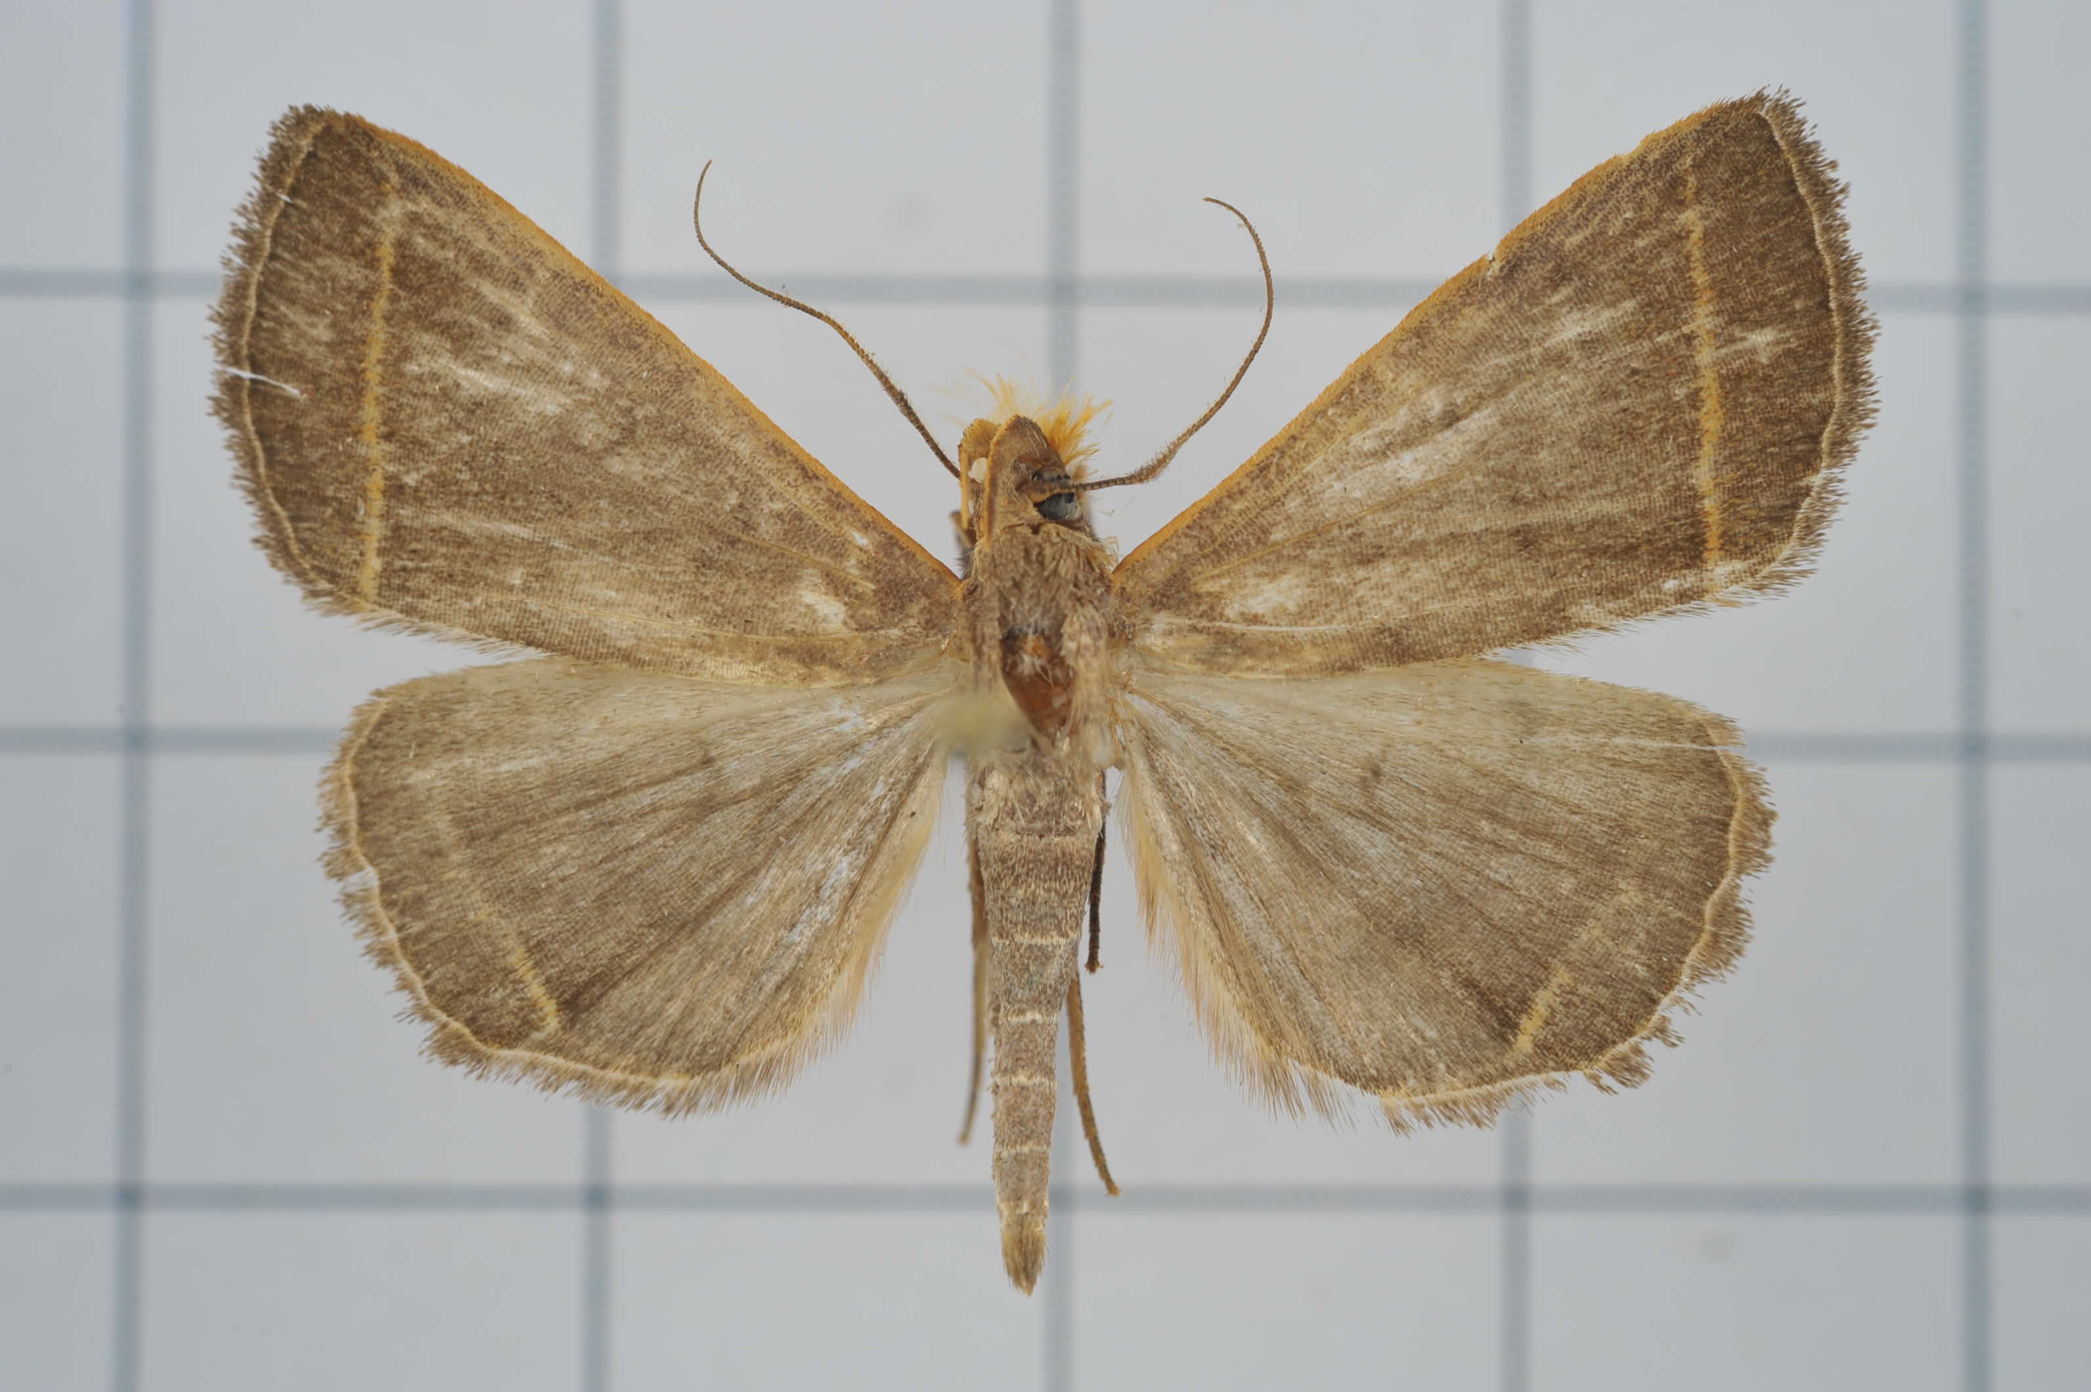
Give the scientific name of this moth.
Simplicia niphona
